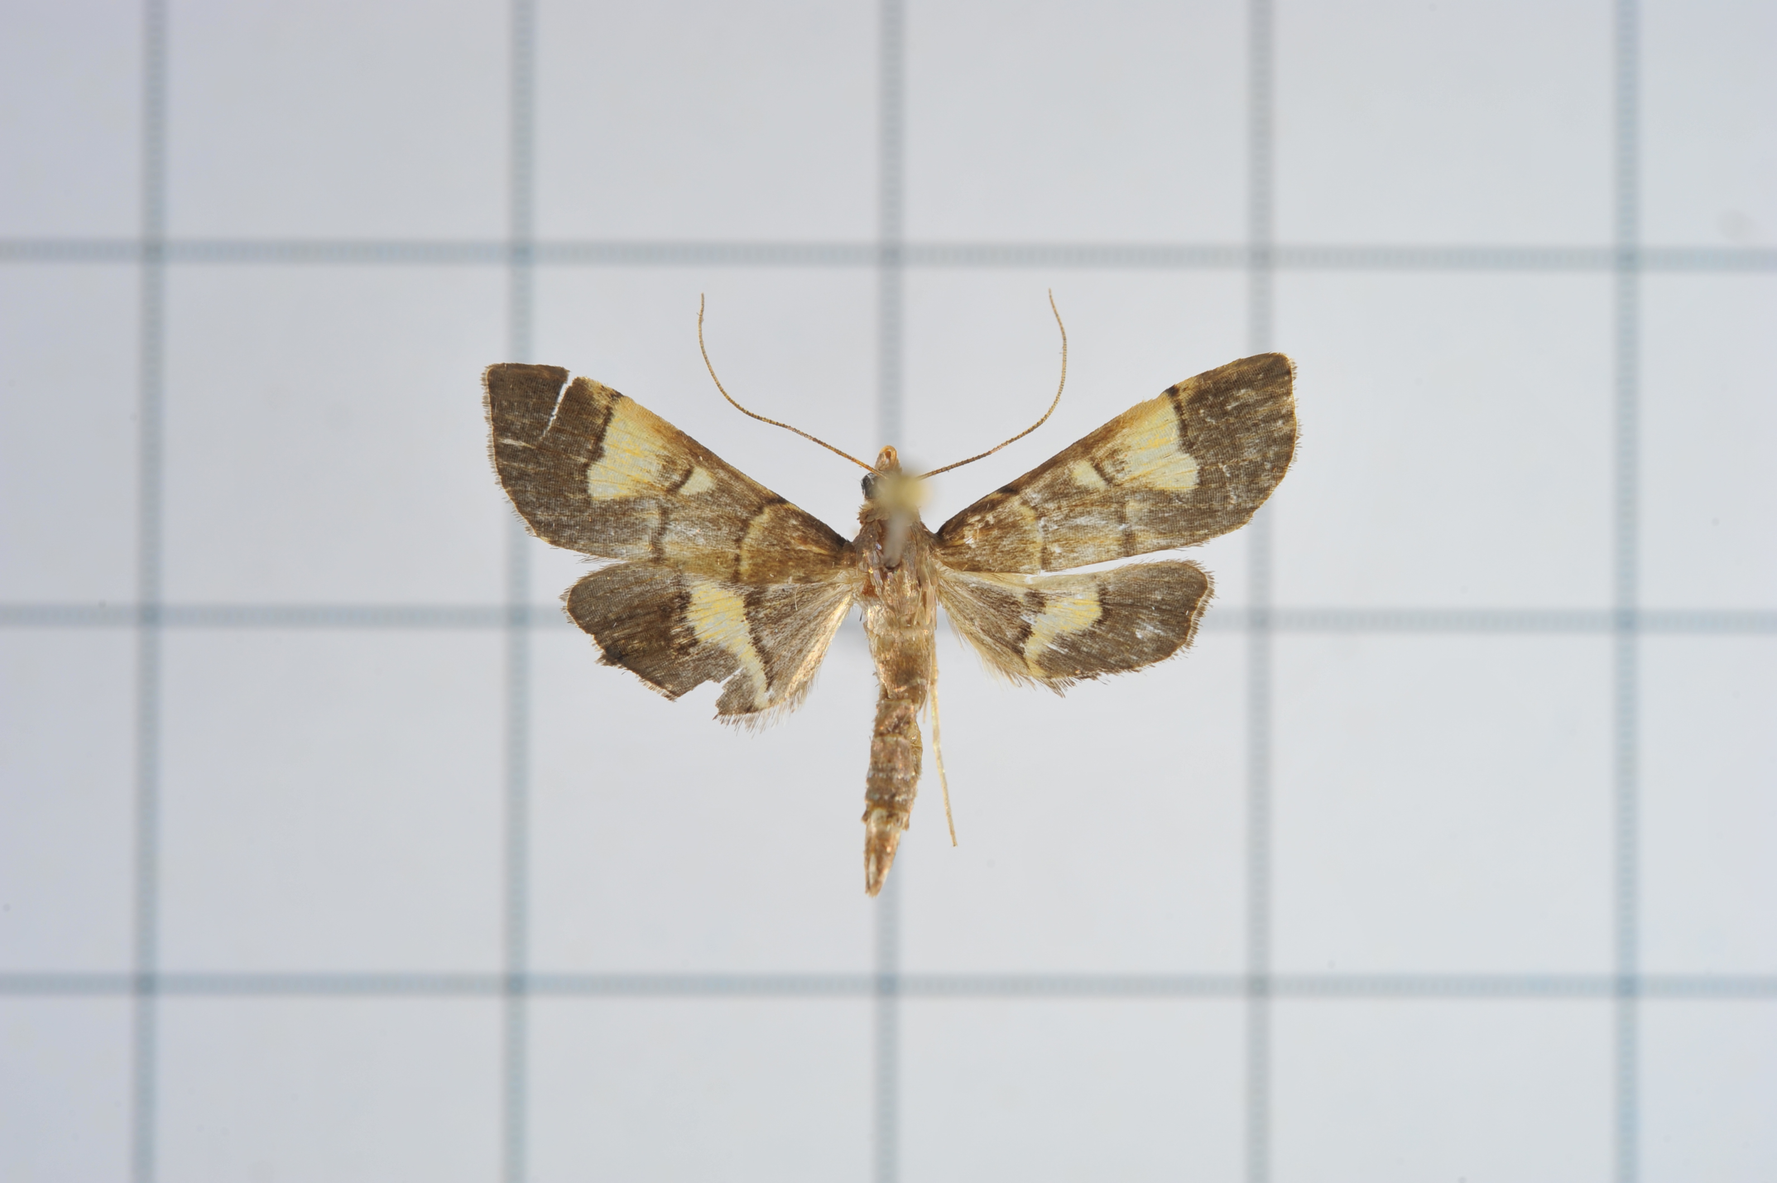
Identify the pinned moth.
Syngamia falsidicalis
